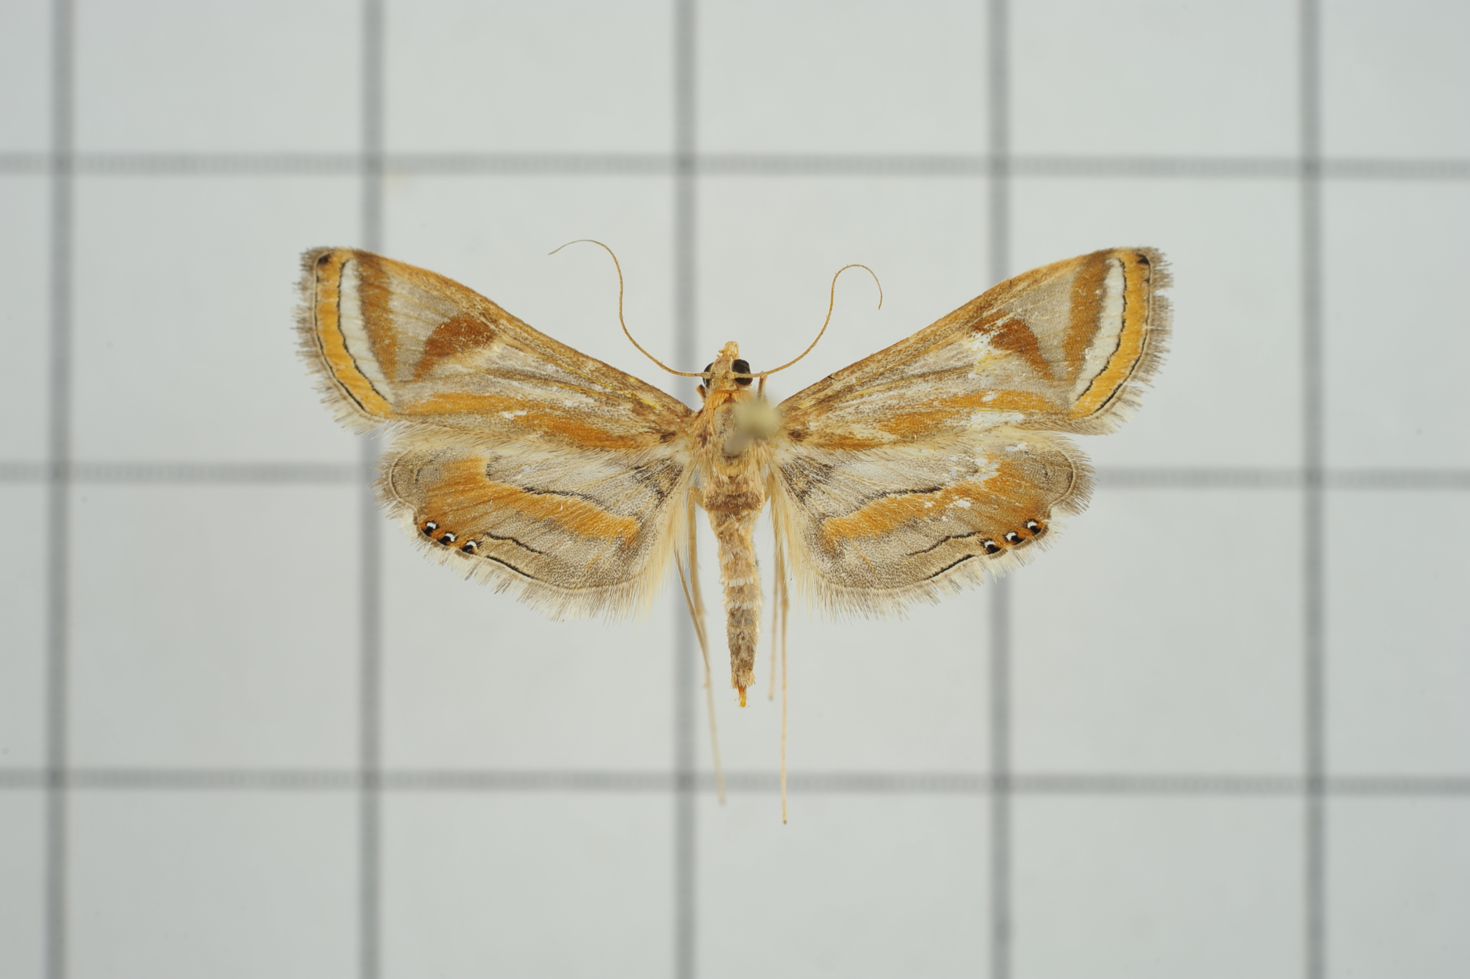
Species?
Eoophyla gibbosalis
